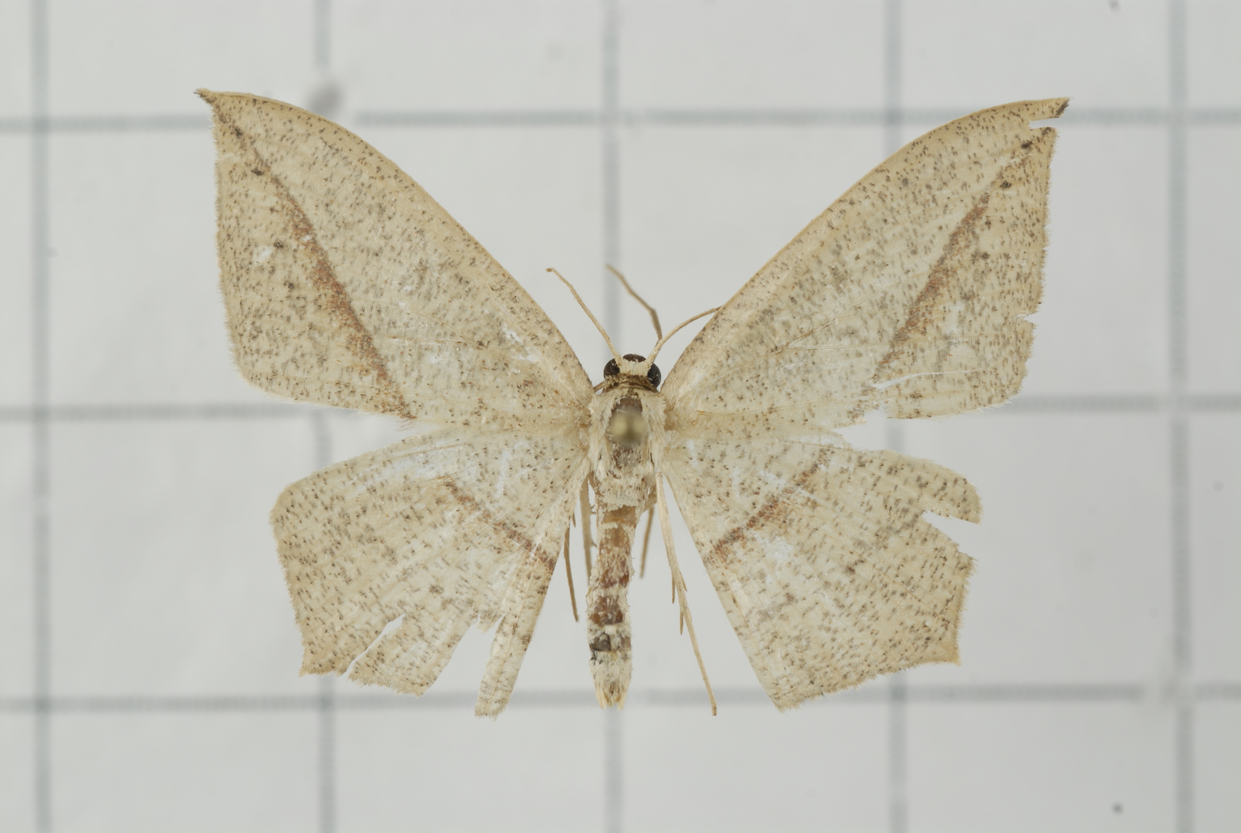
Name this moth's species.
Timandra stueningi
